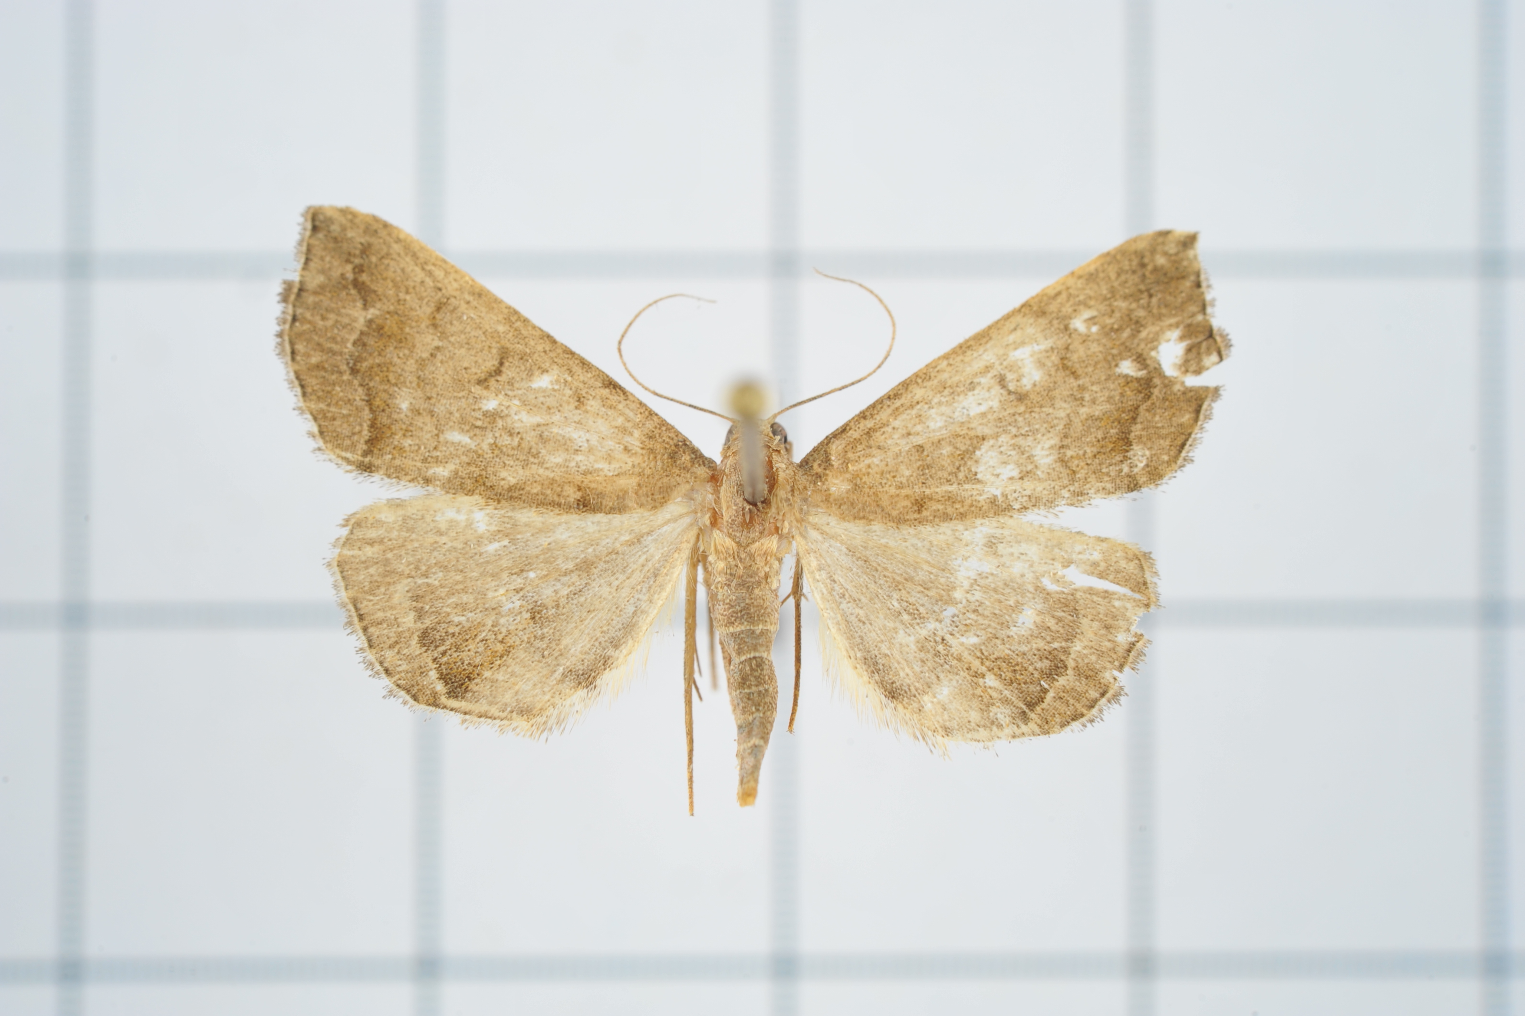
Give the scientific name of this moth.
Herminia undulata
